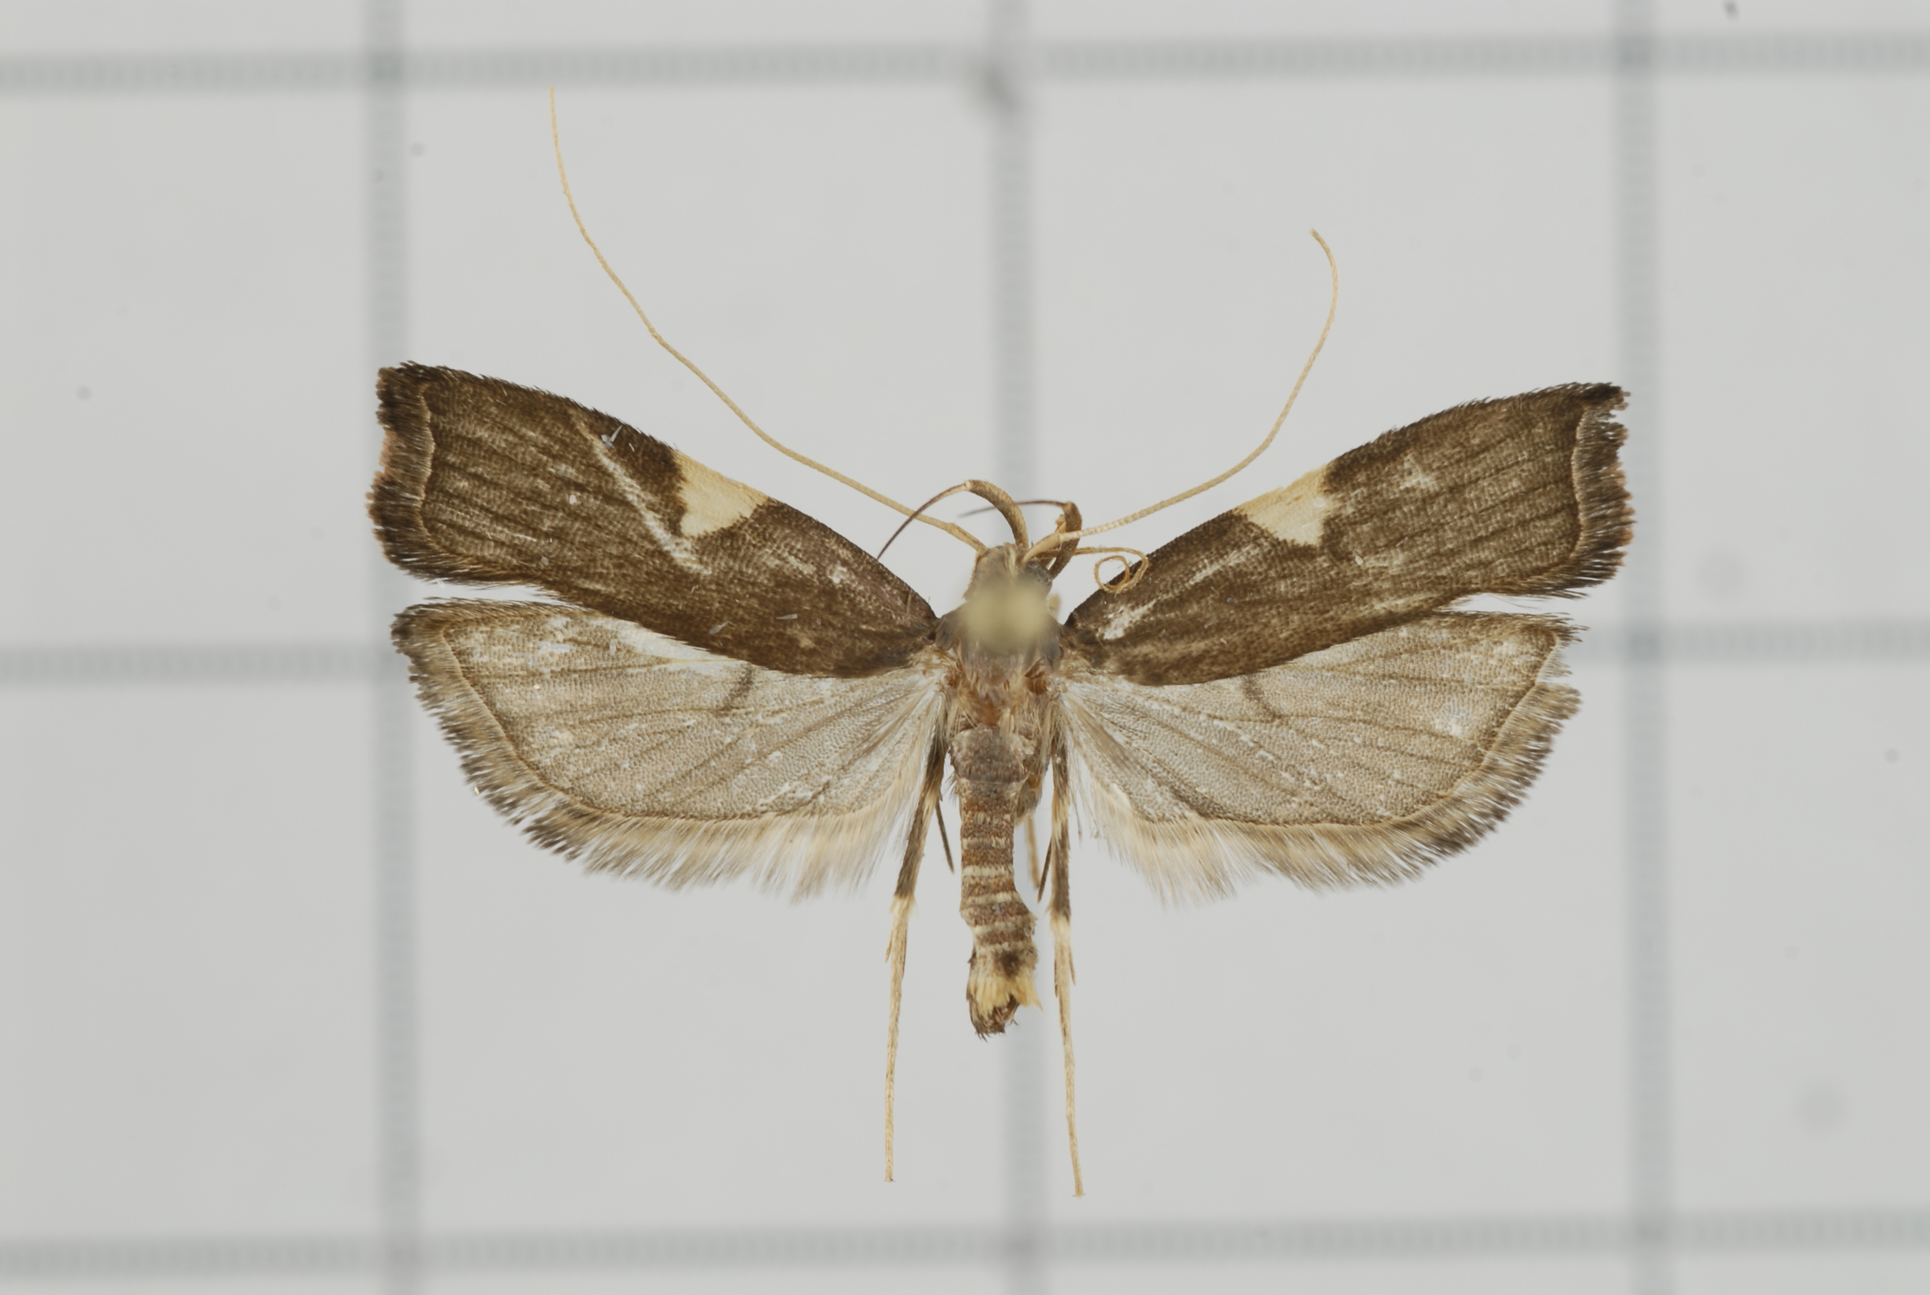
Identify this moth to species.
Thubana deltaspis
